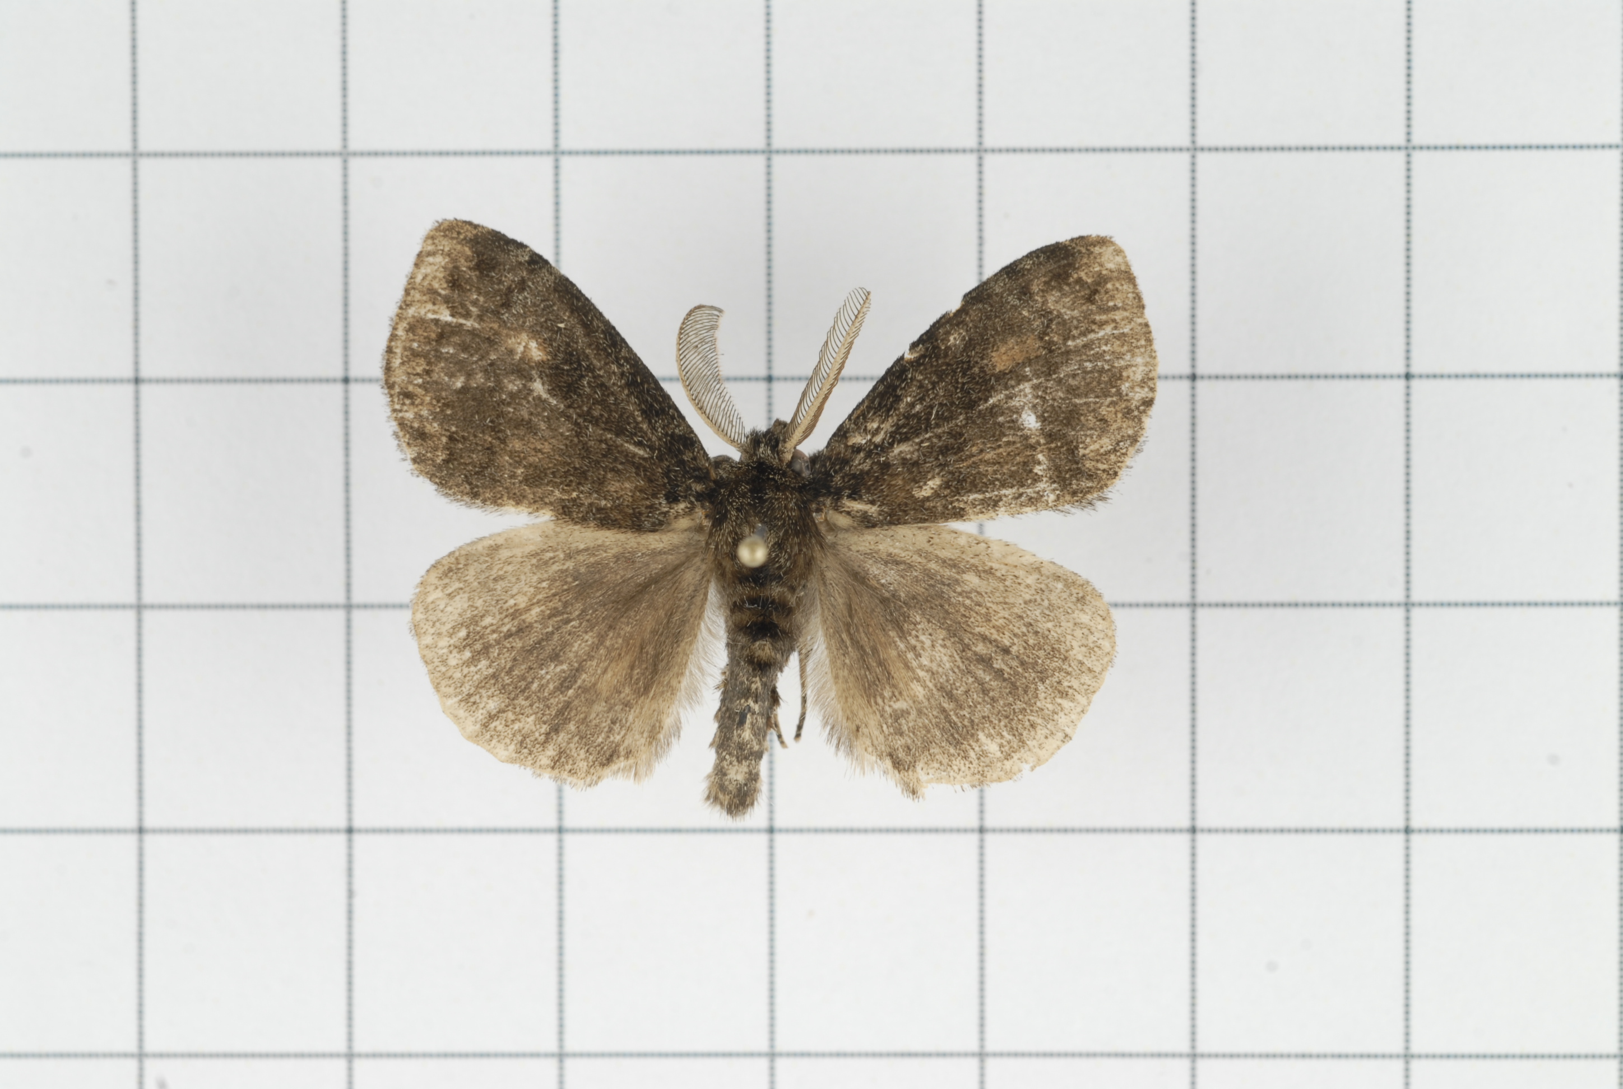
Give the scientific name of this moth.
Ilema kosemponica
